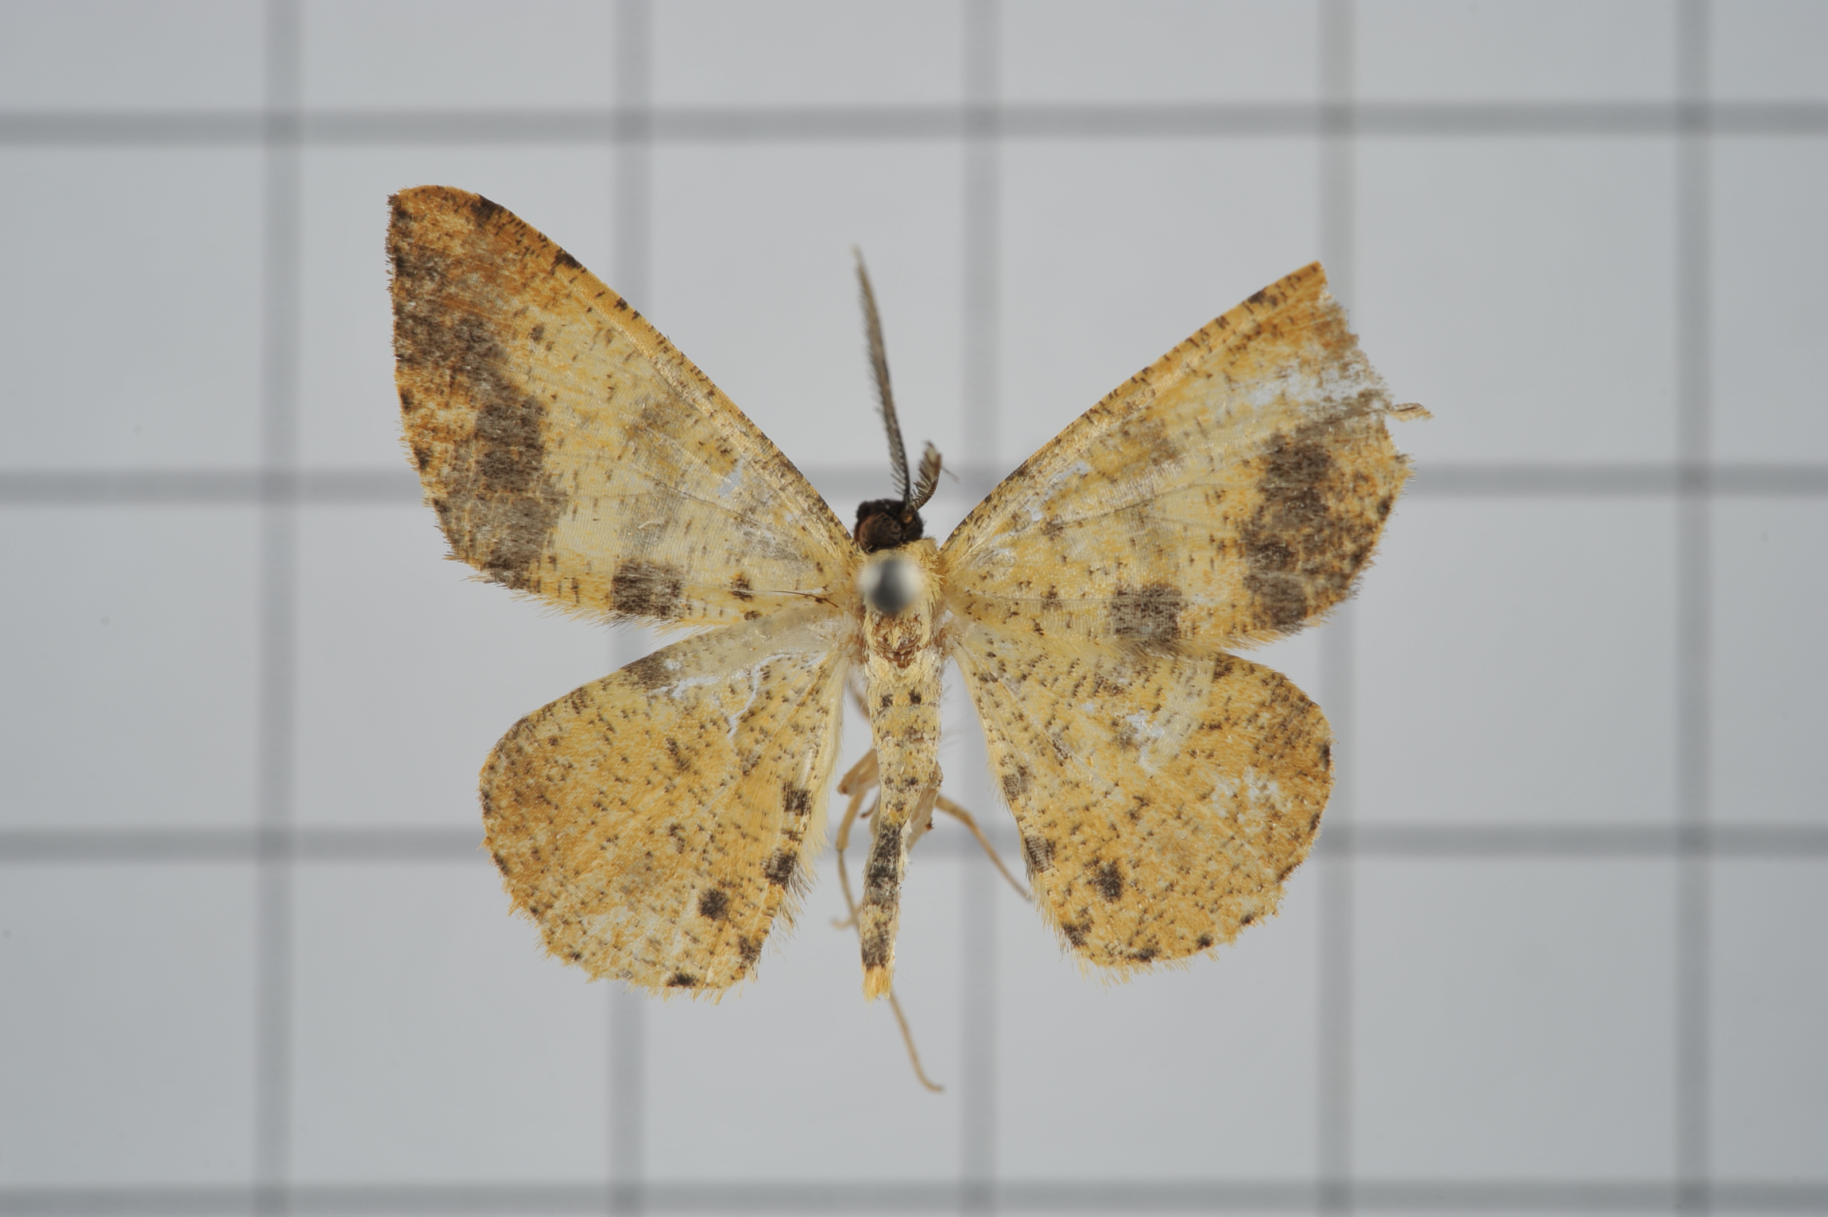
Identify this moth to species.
Lophobates inchoata
